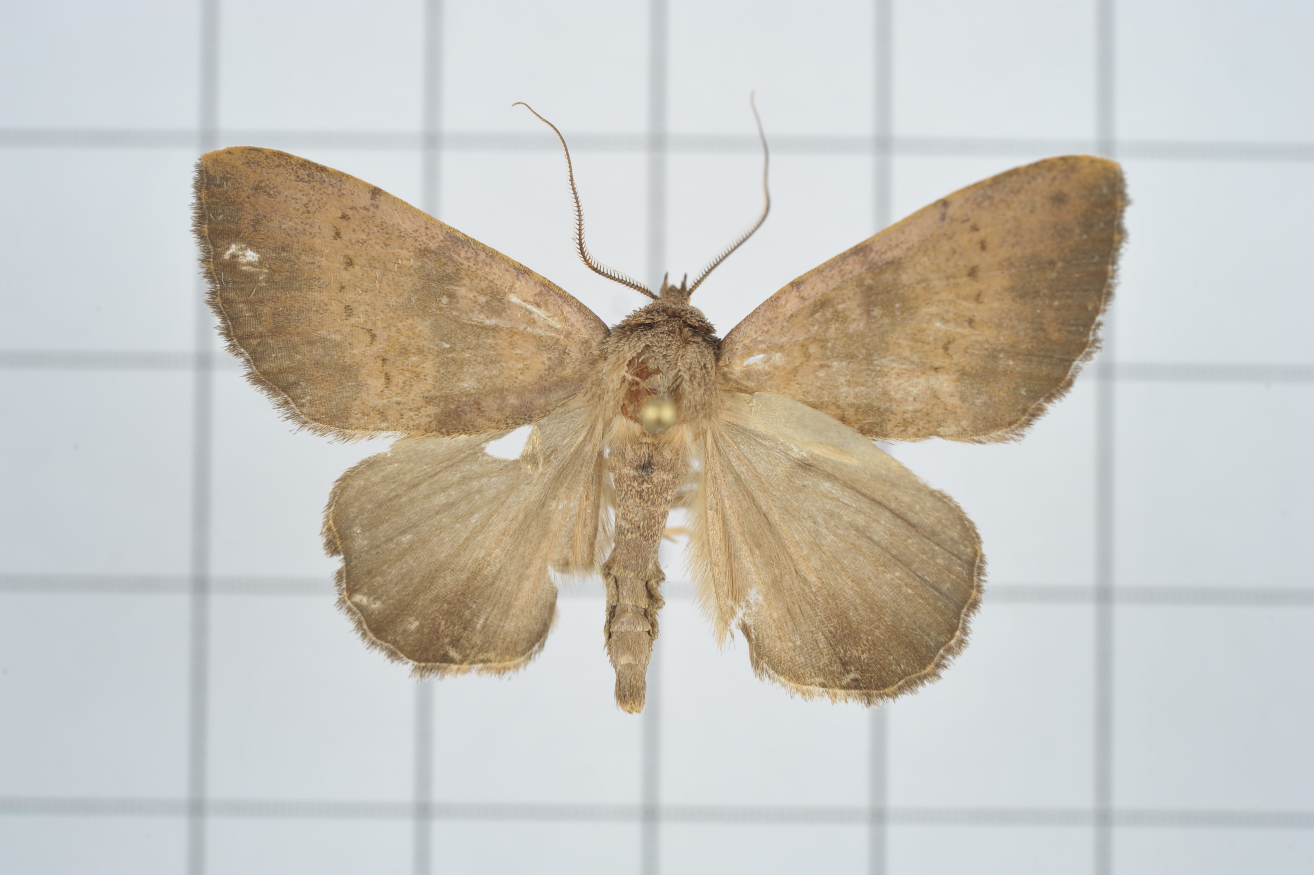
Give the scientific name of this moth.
Scedopla umbrosa
